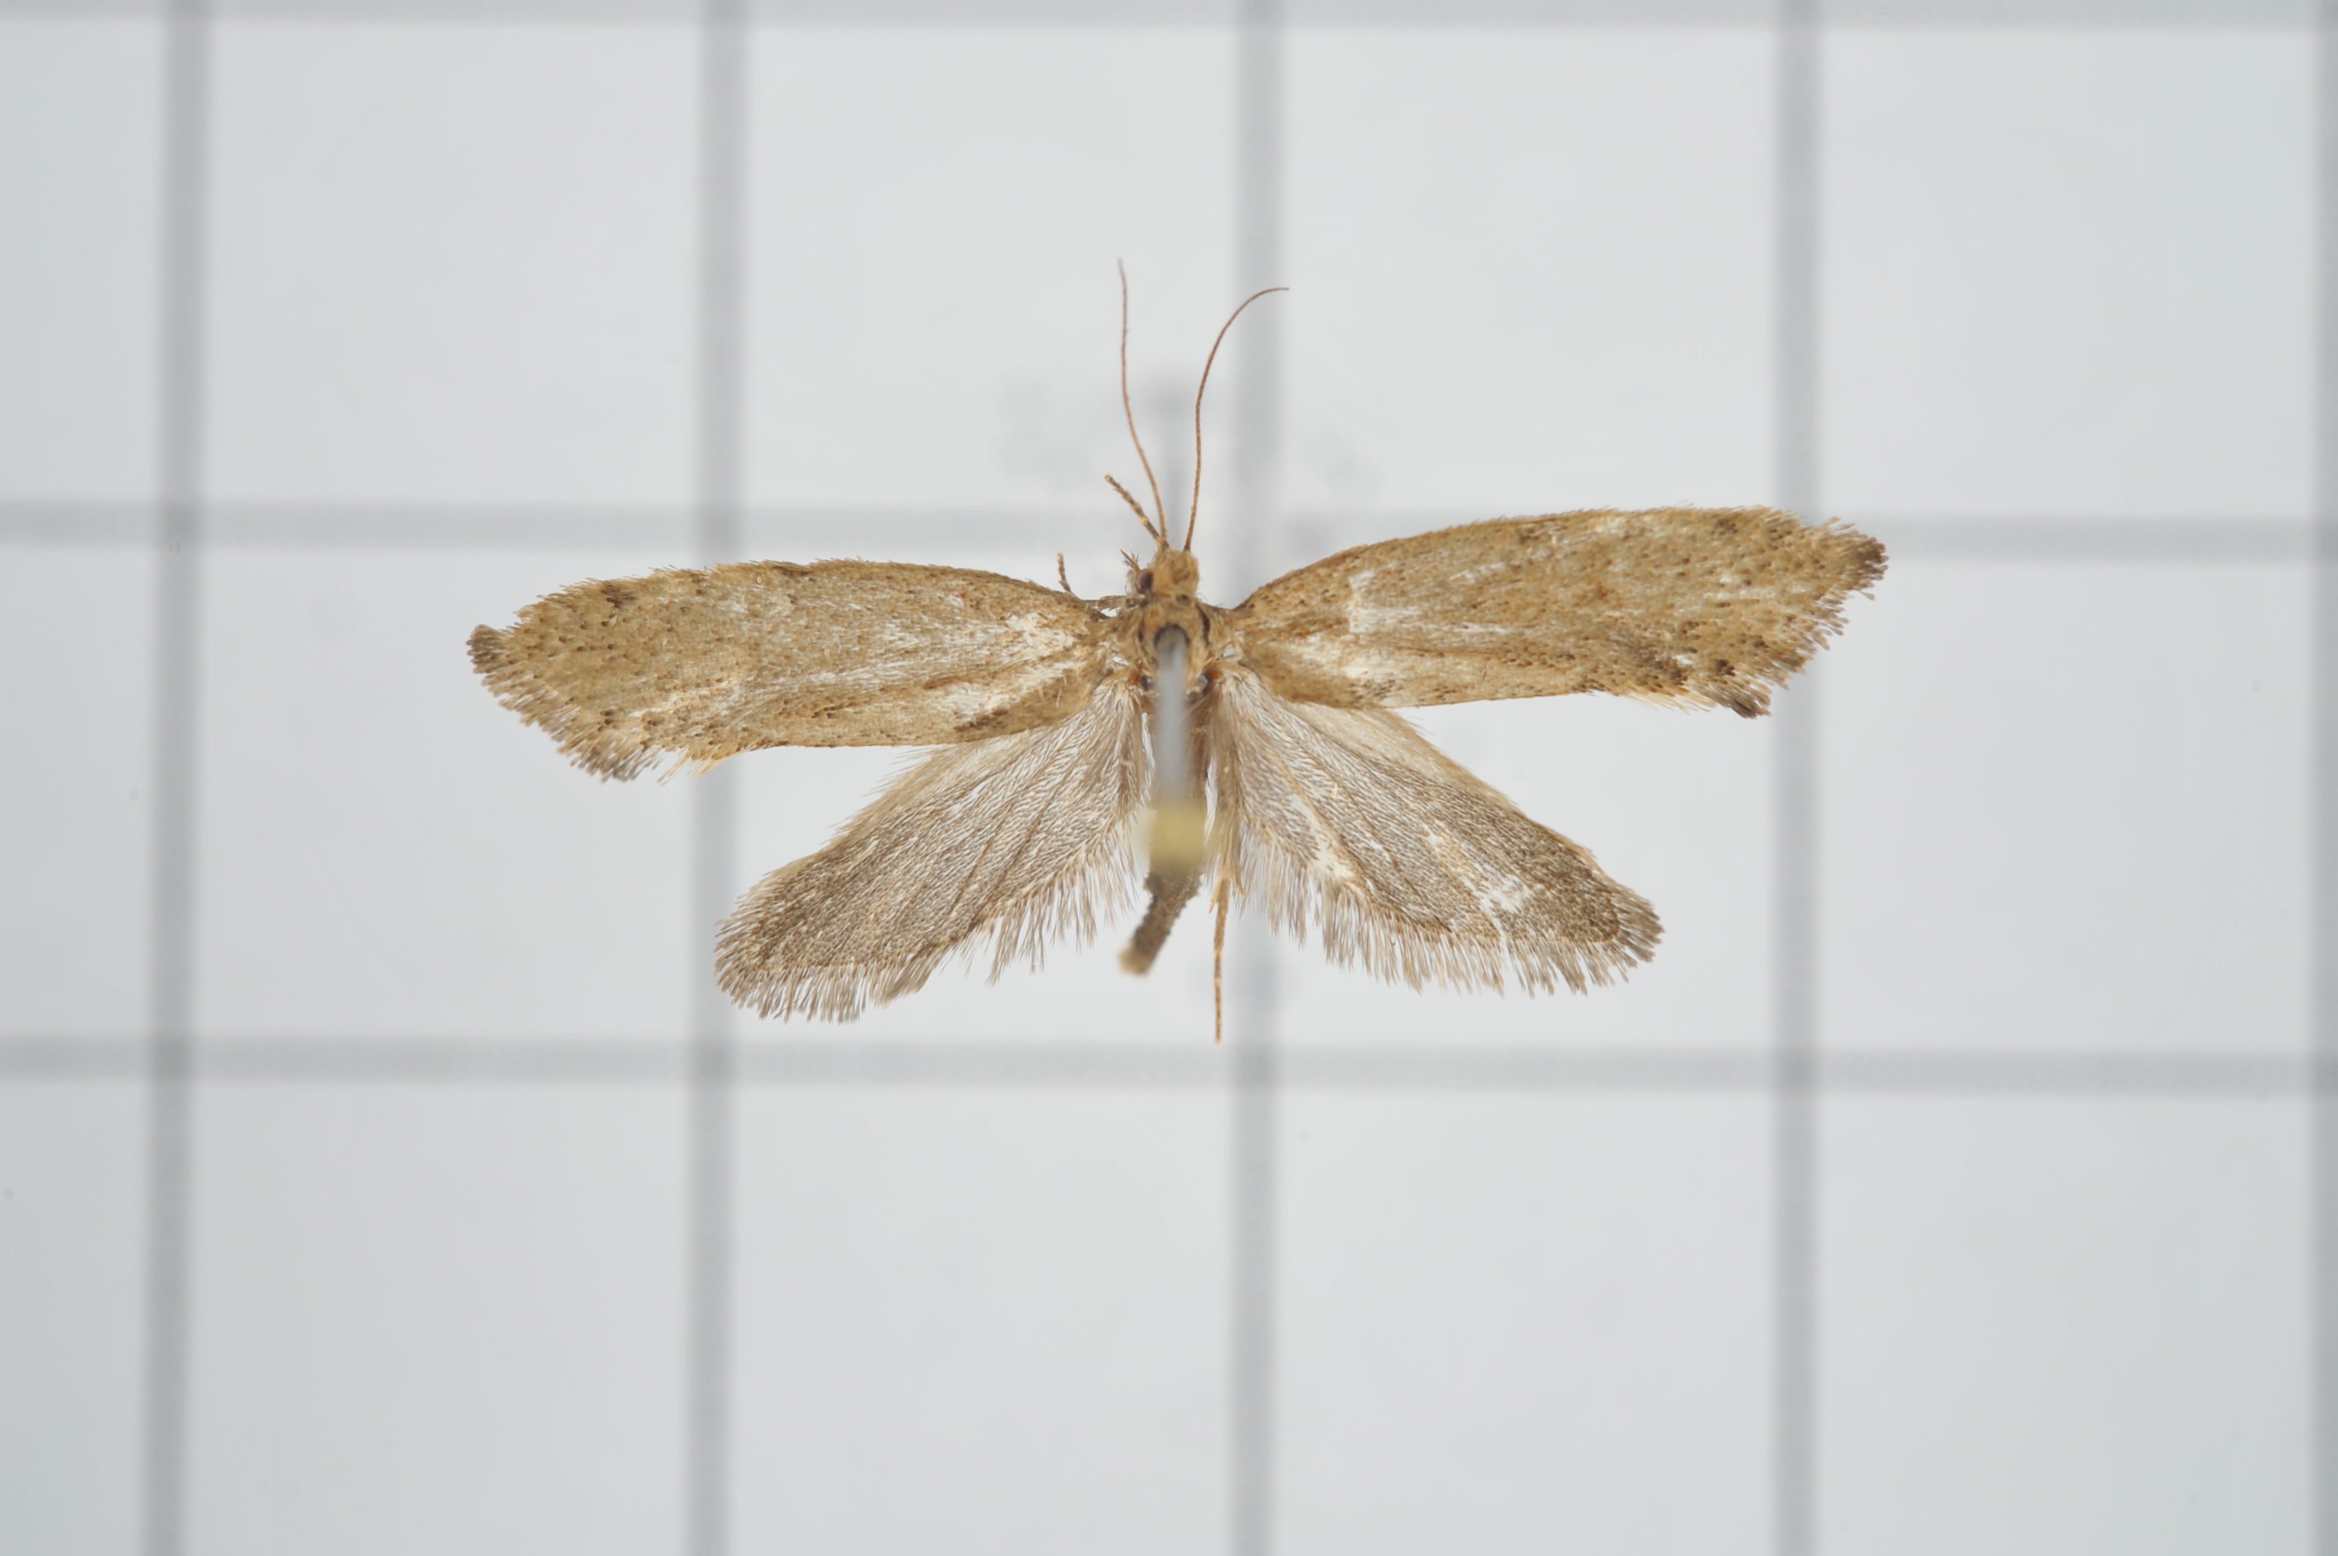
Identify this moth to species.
Machaeropteris petalacma
